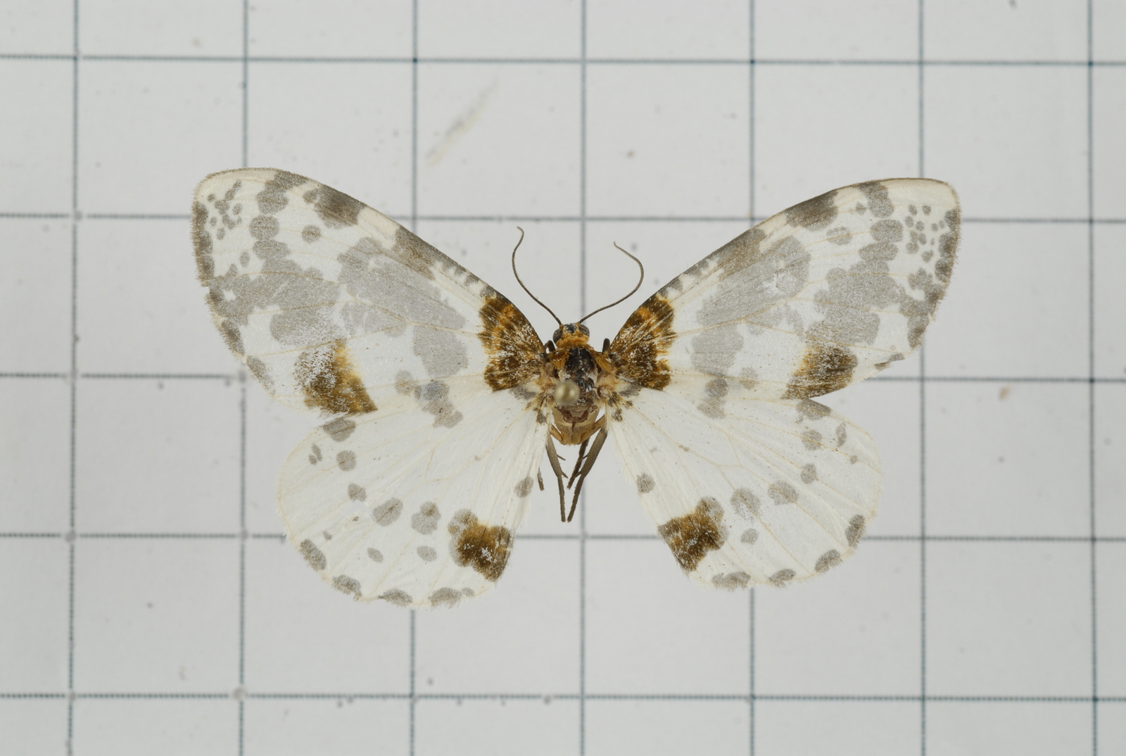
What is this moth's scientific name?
Abraxas cupreilluminata
